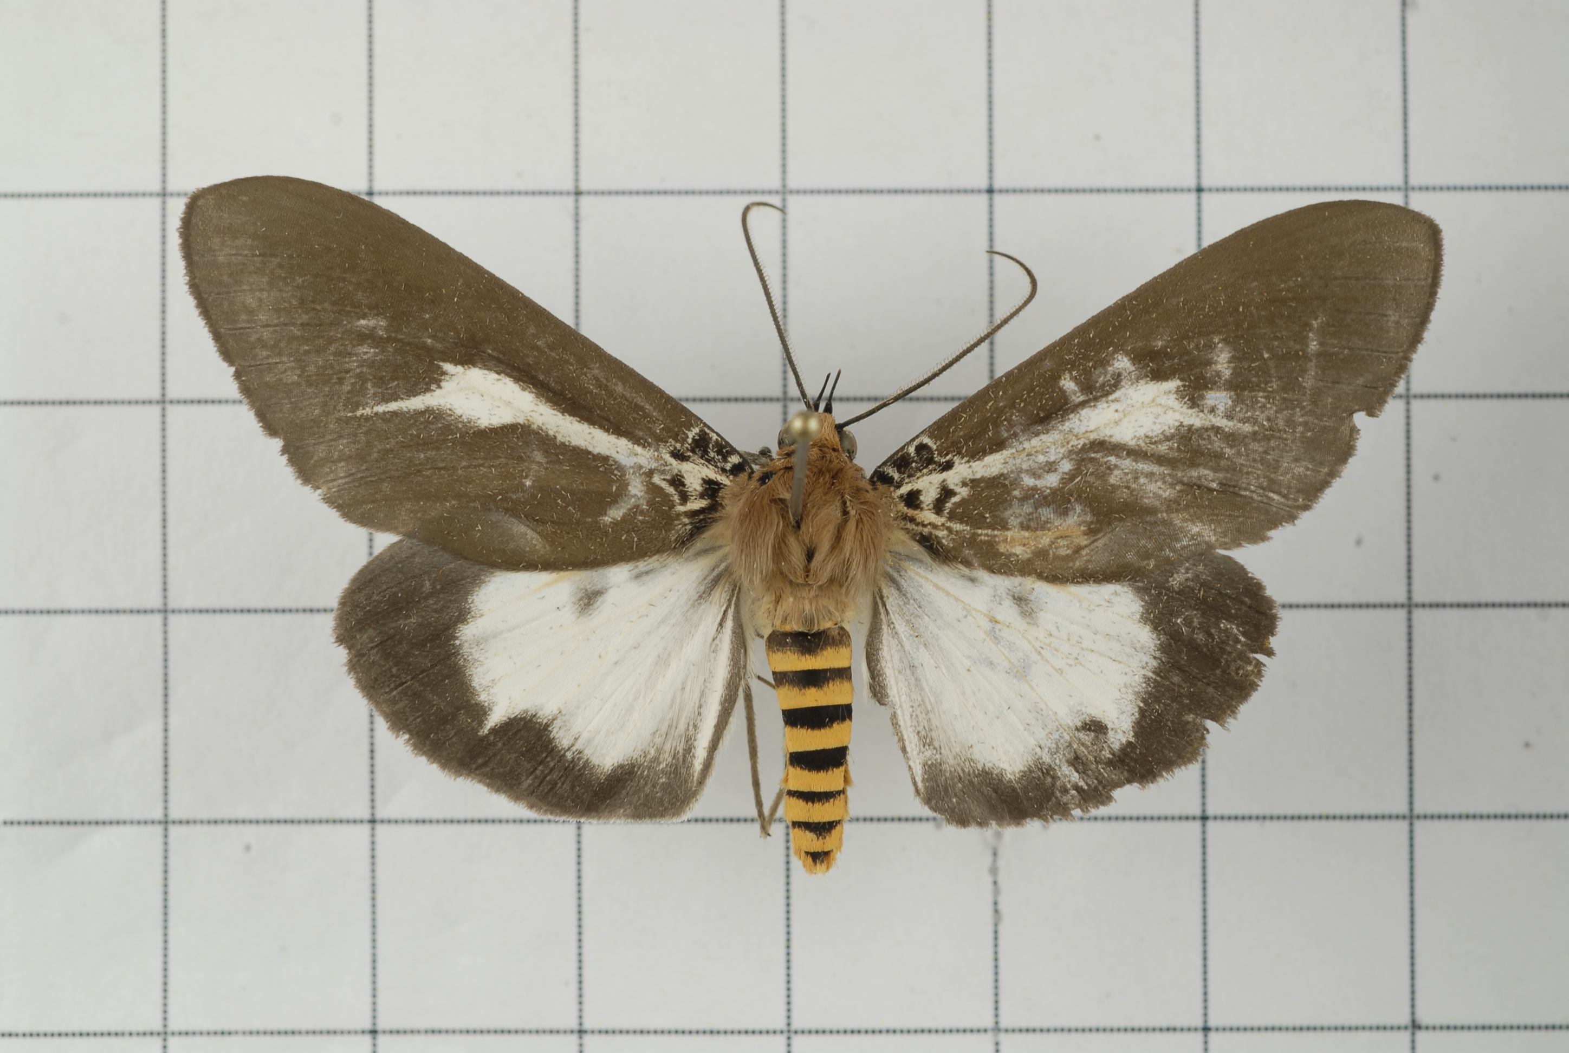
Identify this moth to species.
Asota heliconia zebrina
